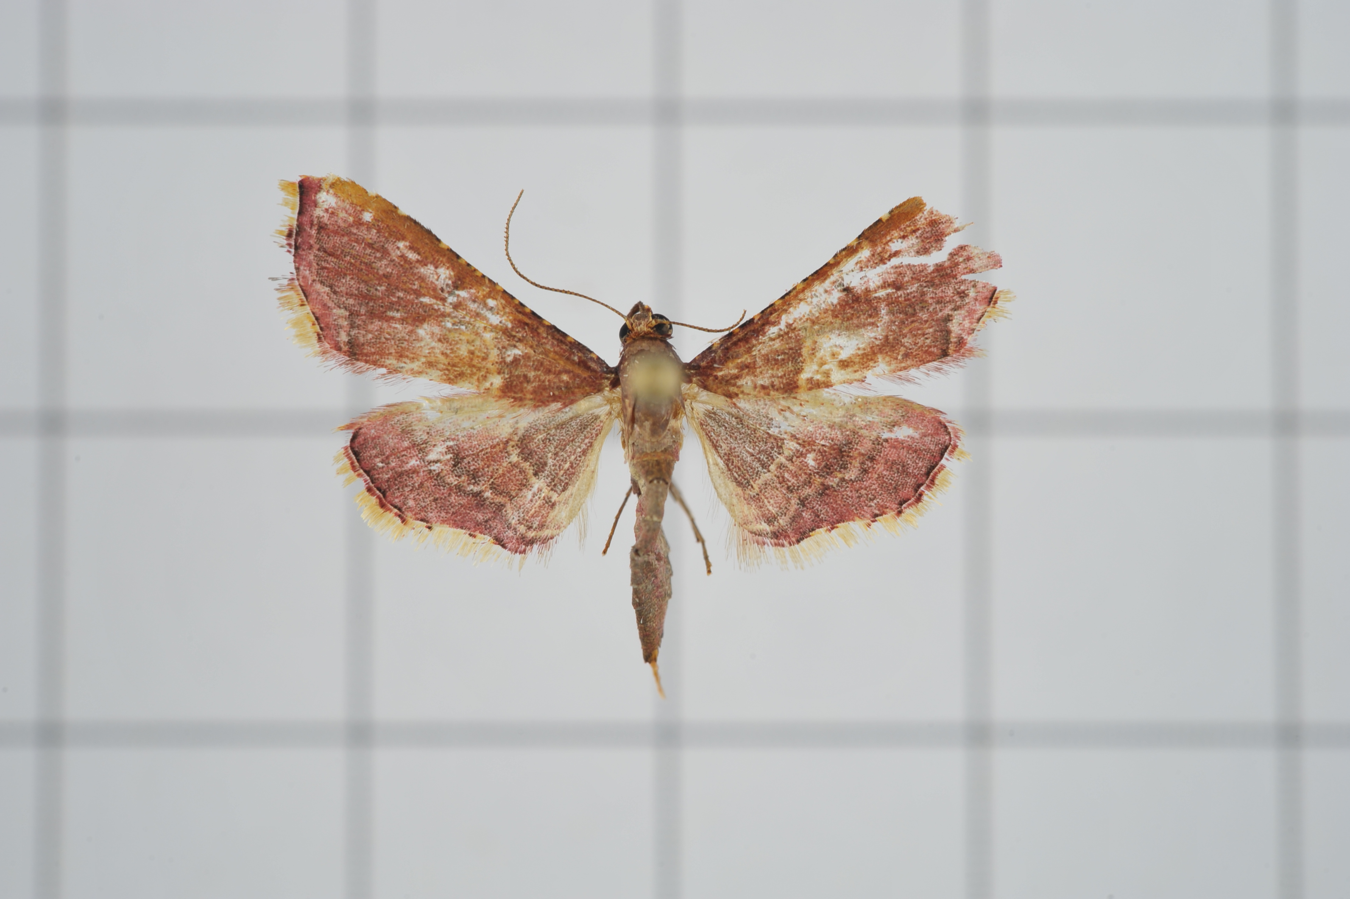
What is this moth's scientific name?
Endotricha olivacealis
